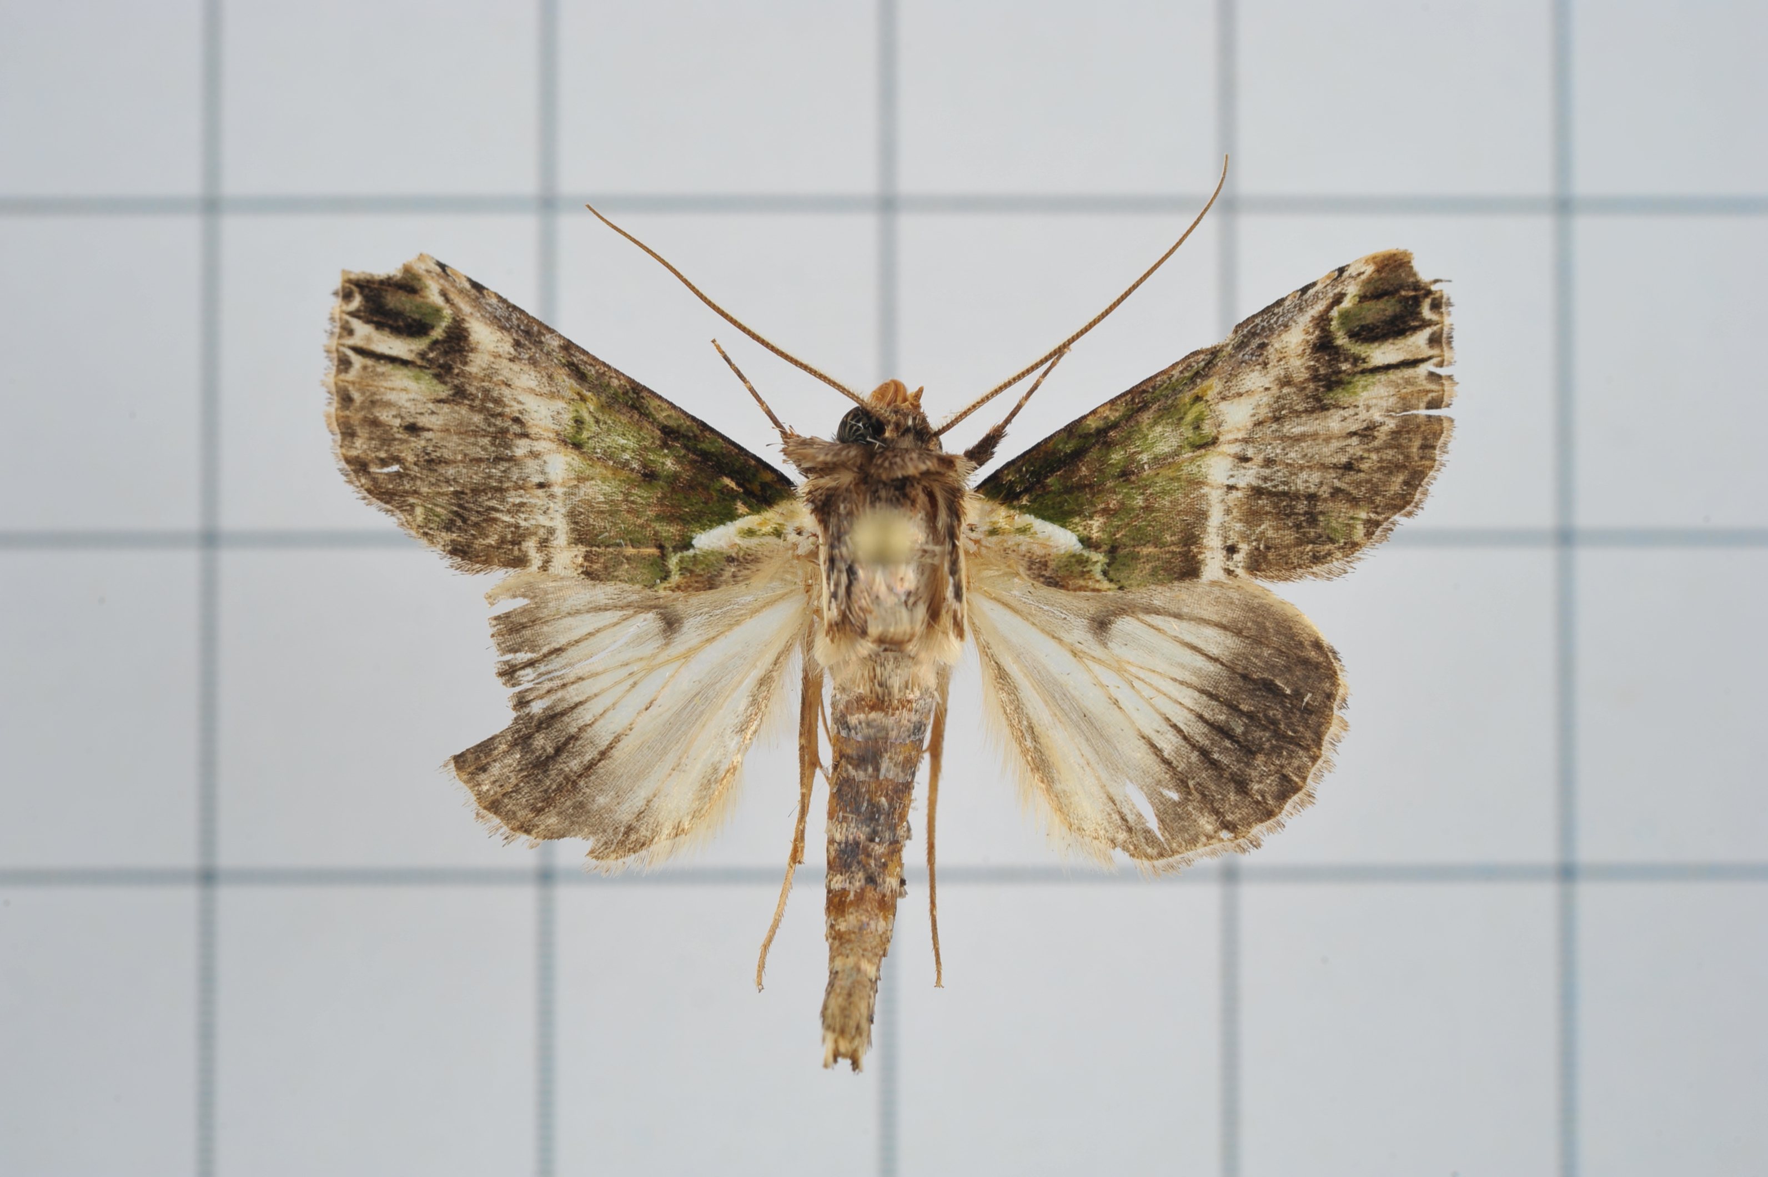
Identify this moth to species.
Risoba yanagitai
